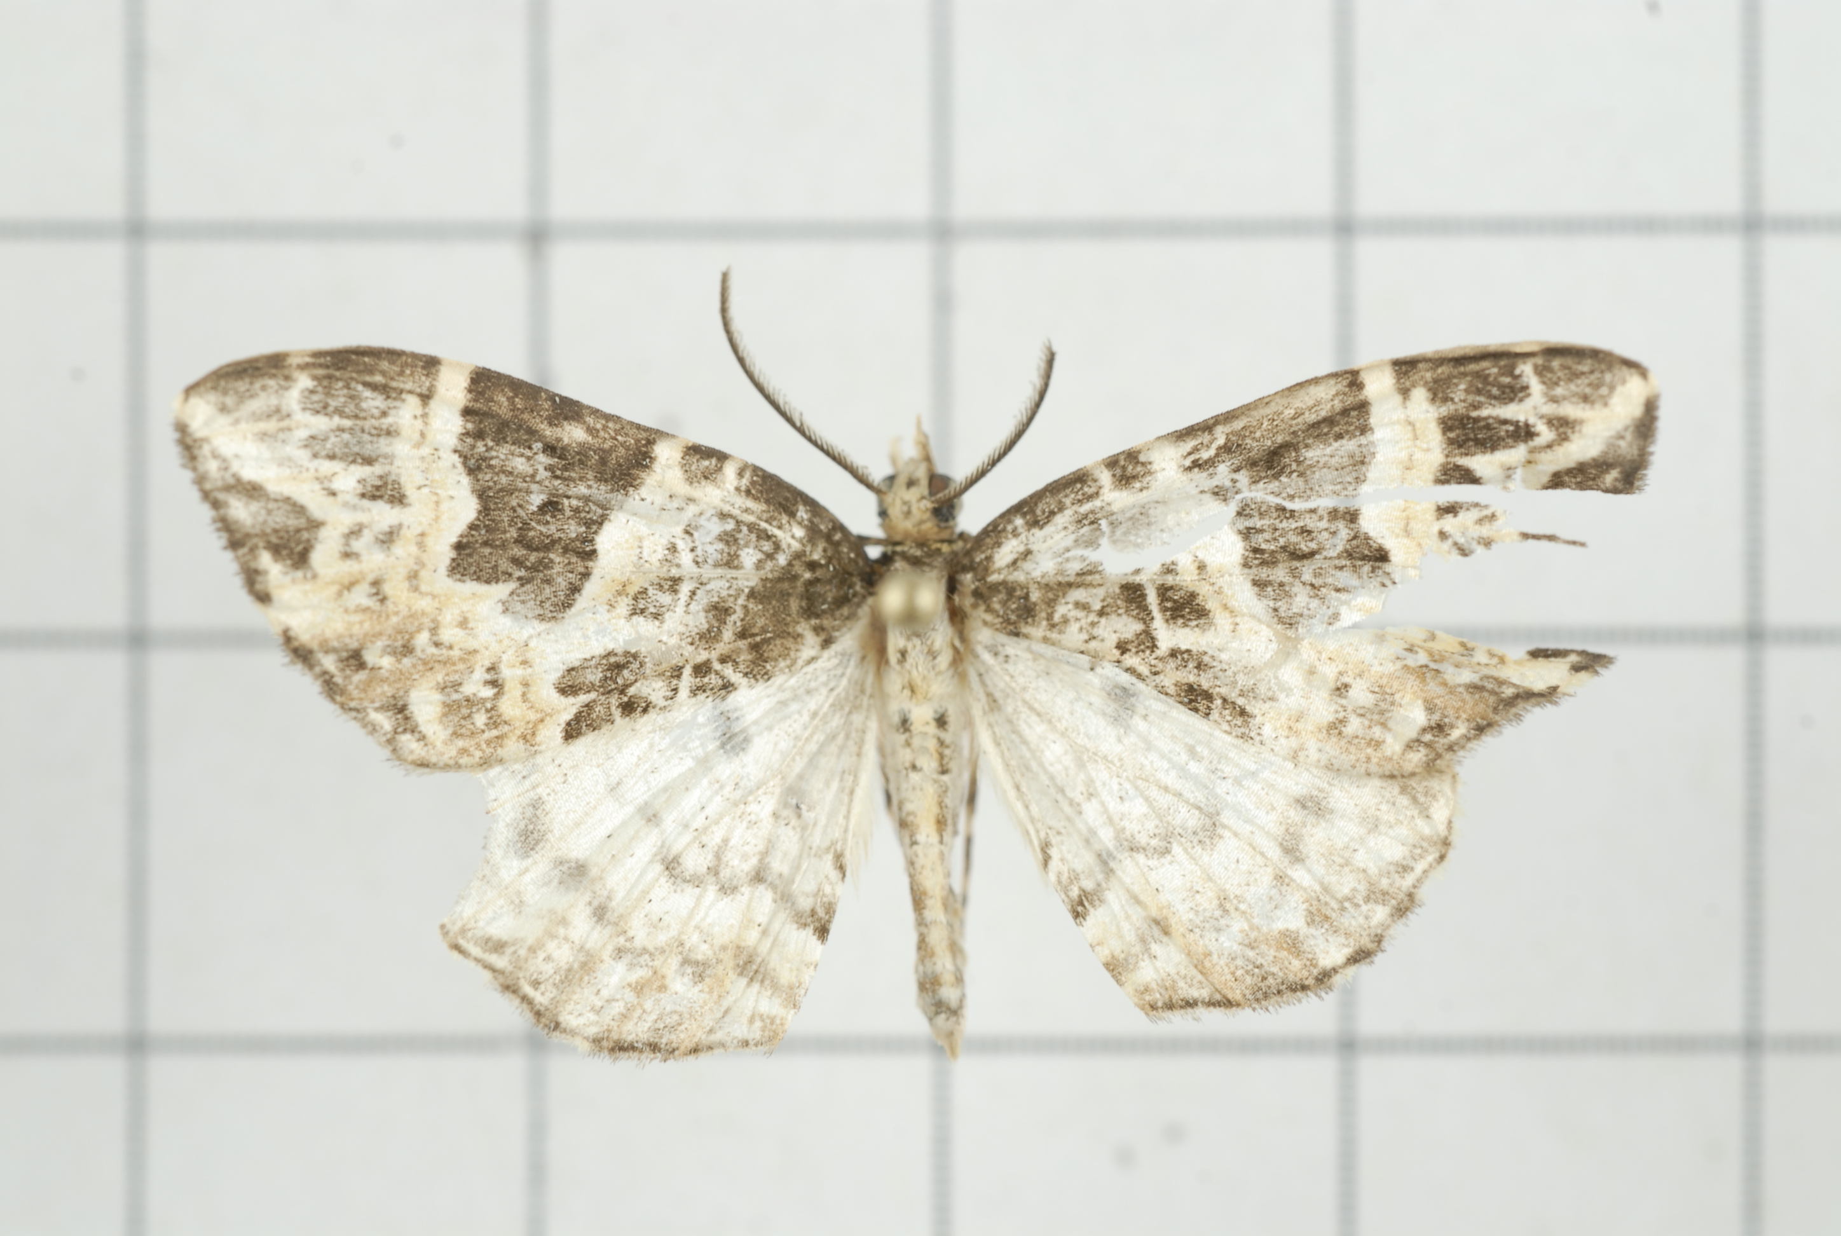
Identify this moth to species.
Eustroma contorta
